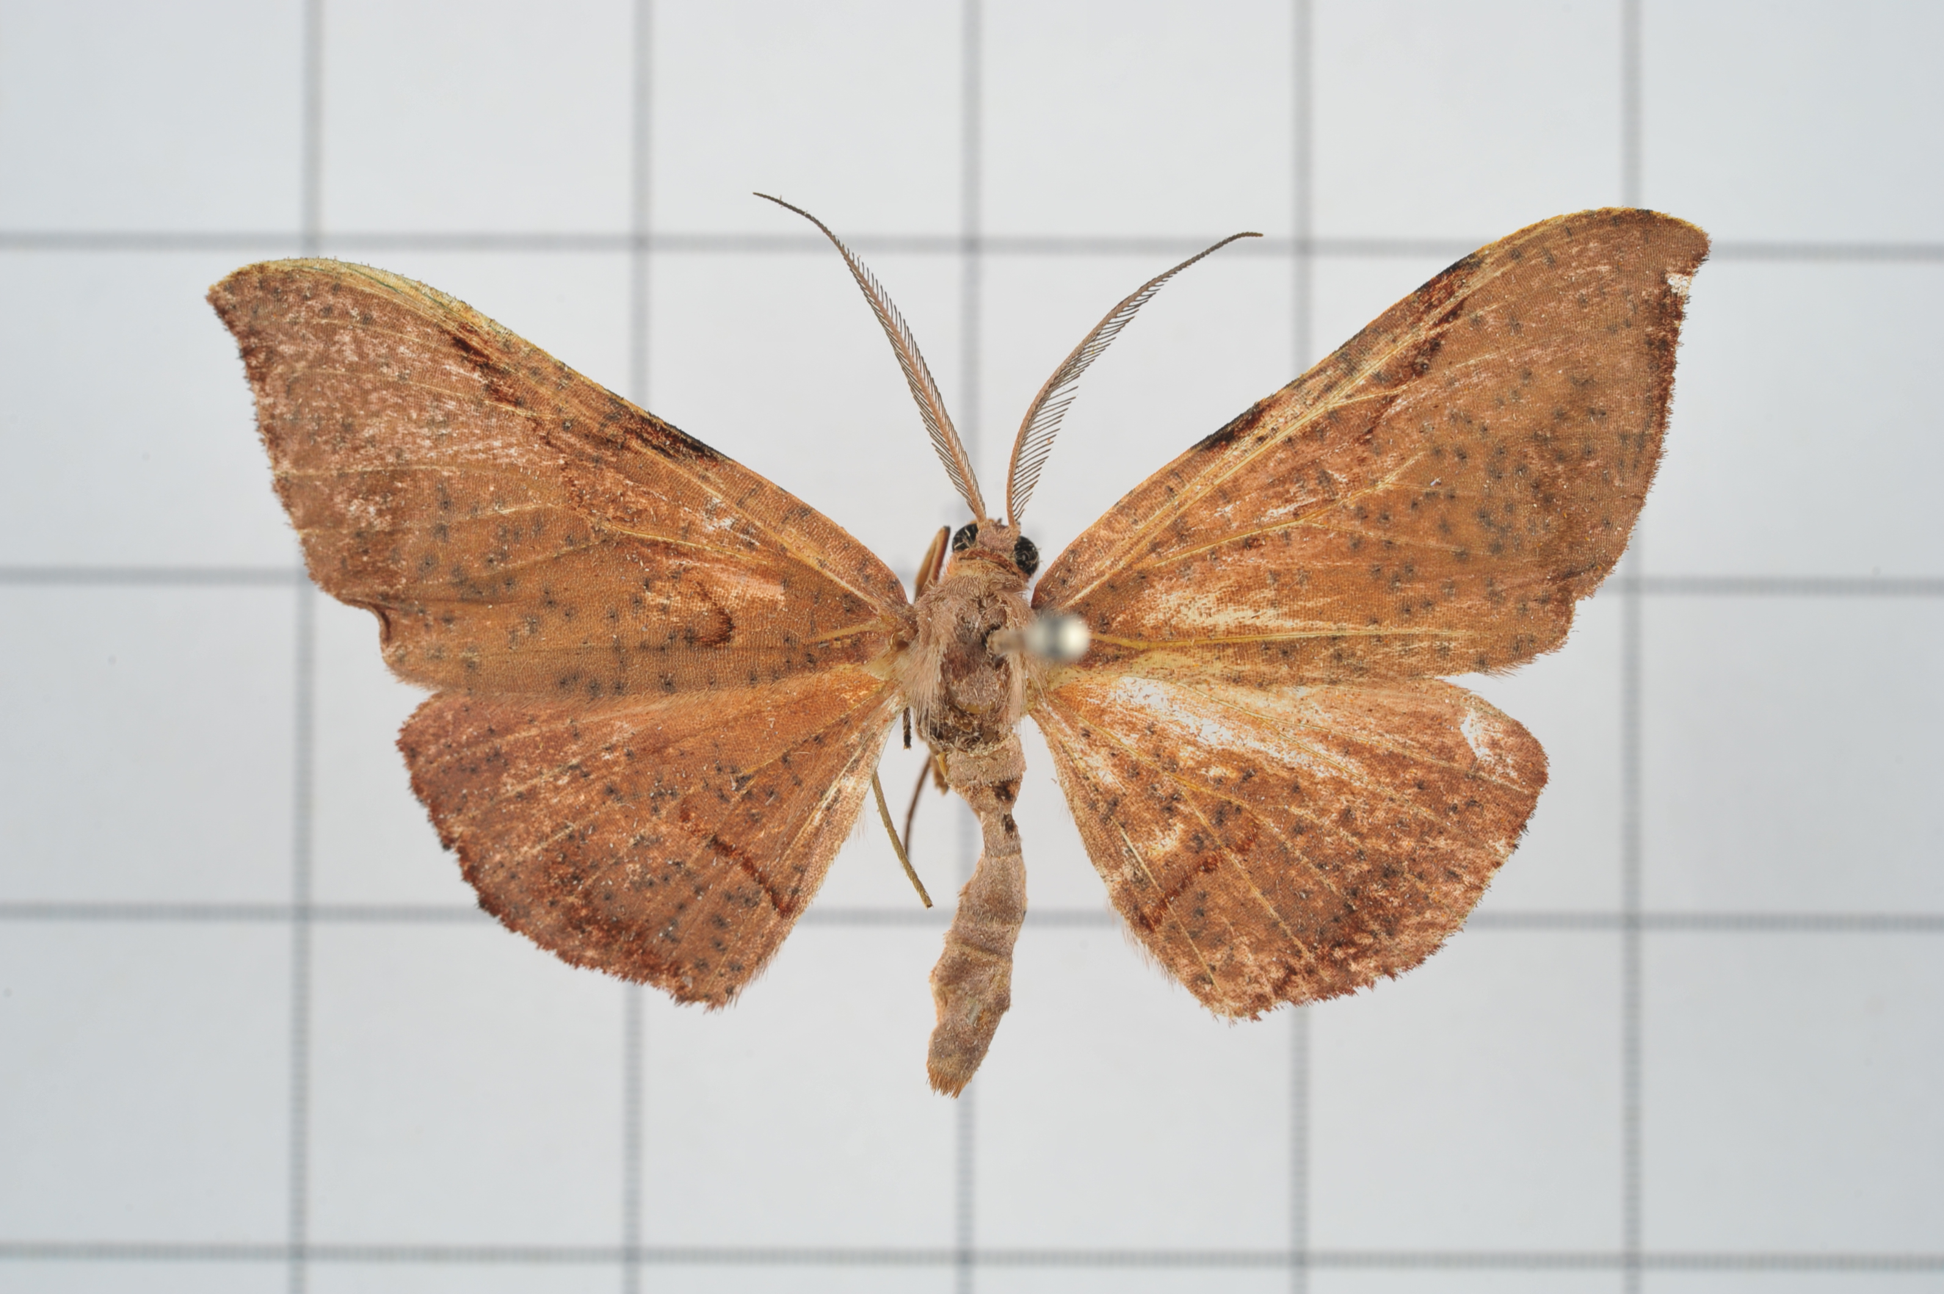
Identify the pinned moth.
Hypochrosis baenzigeri
